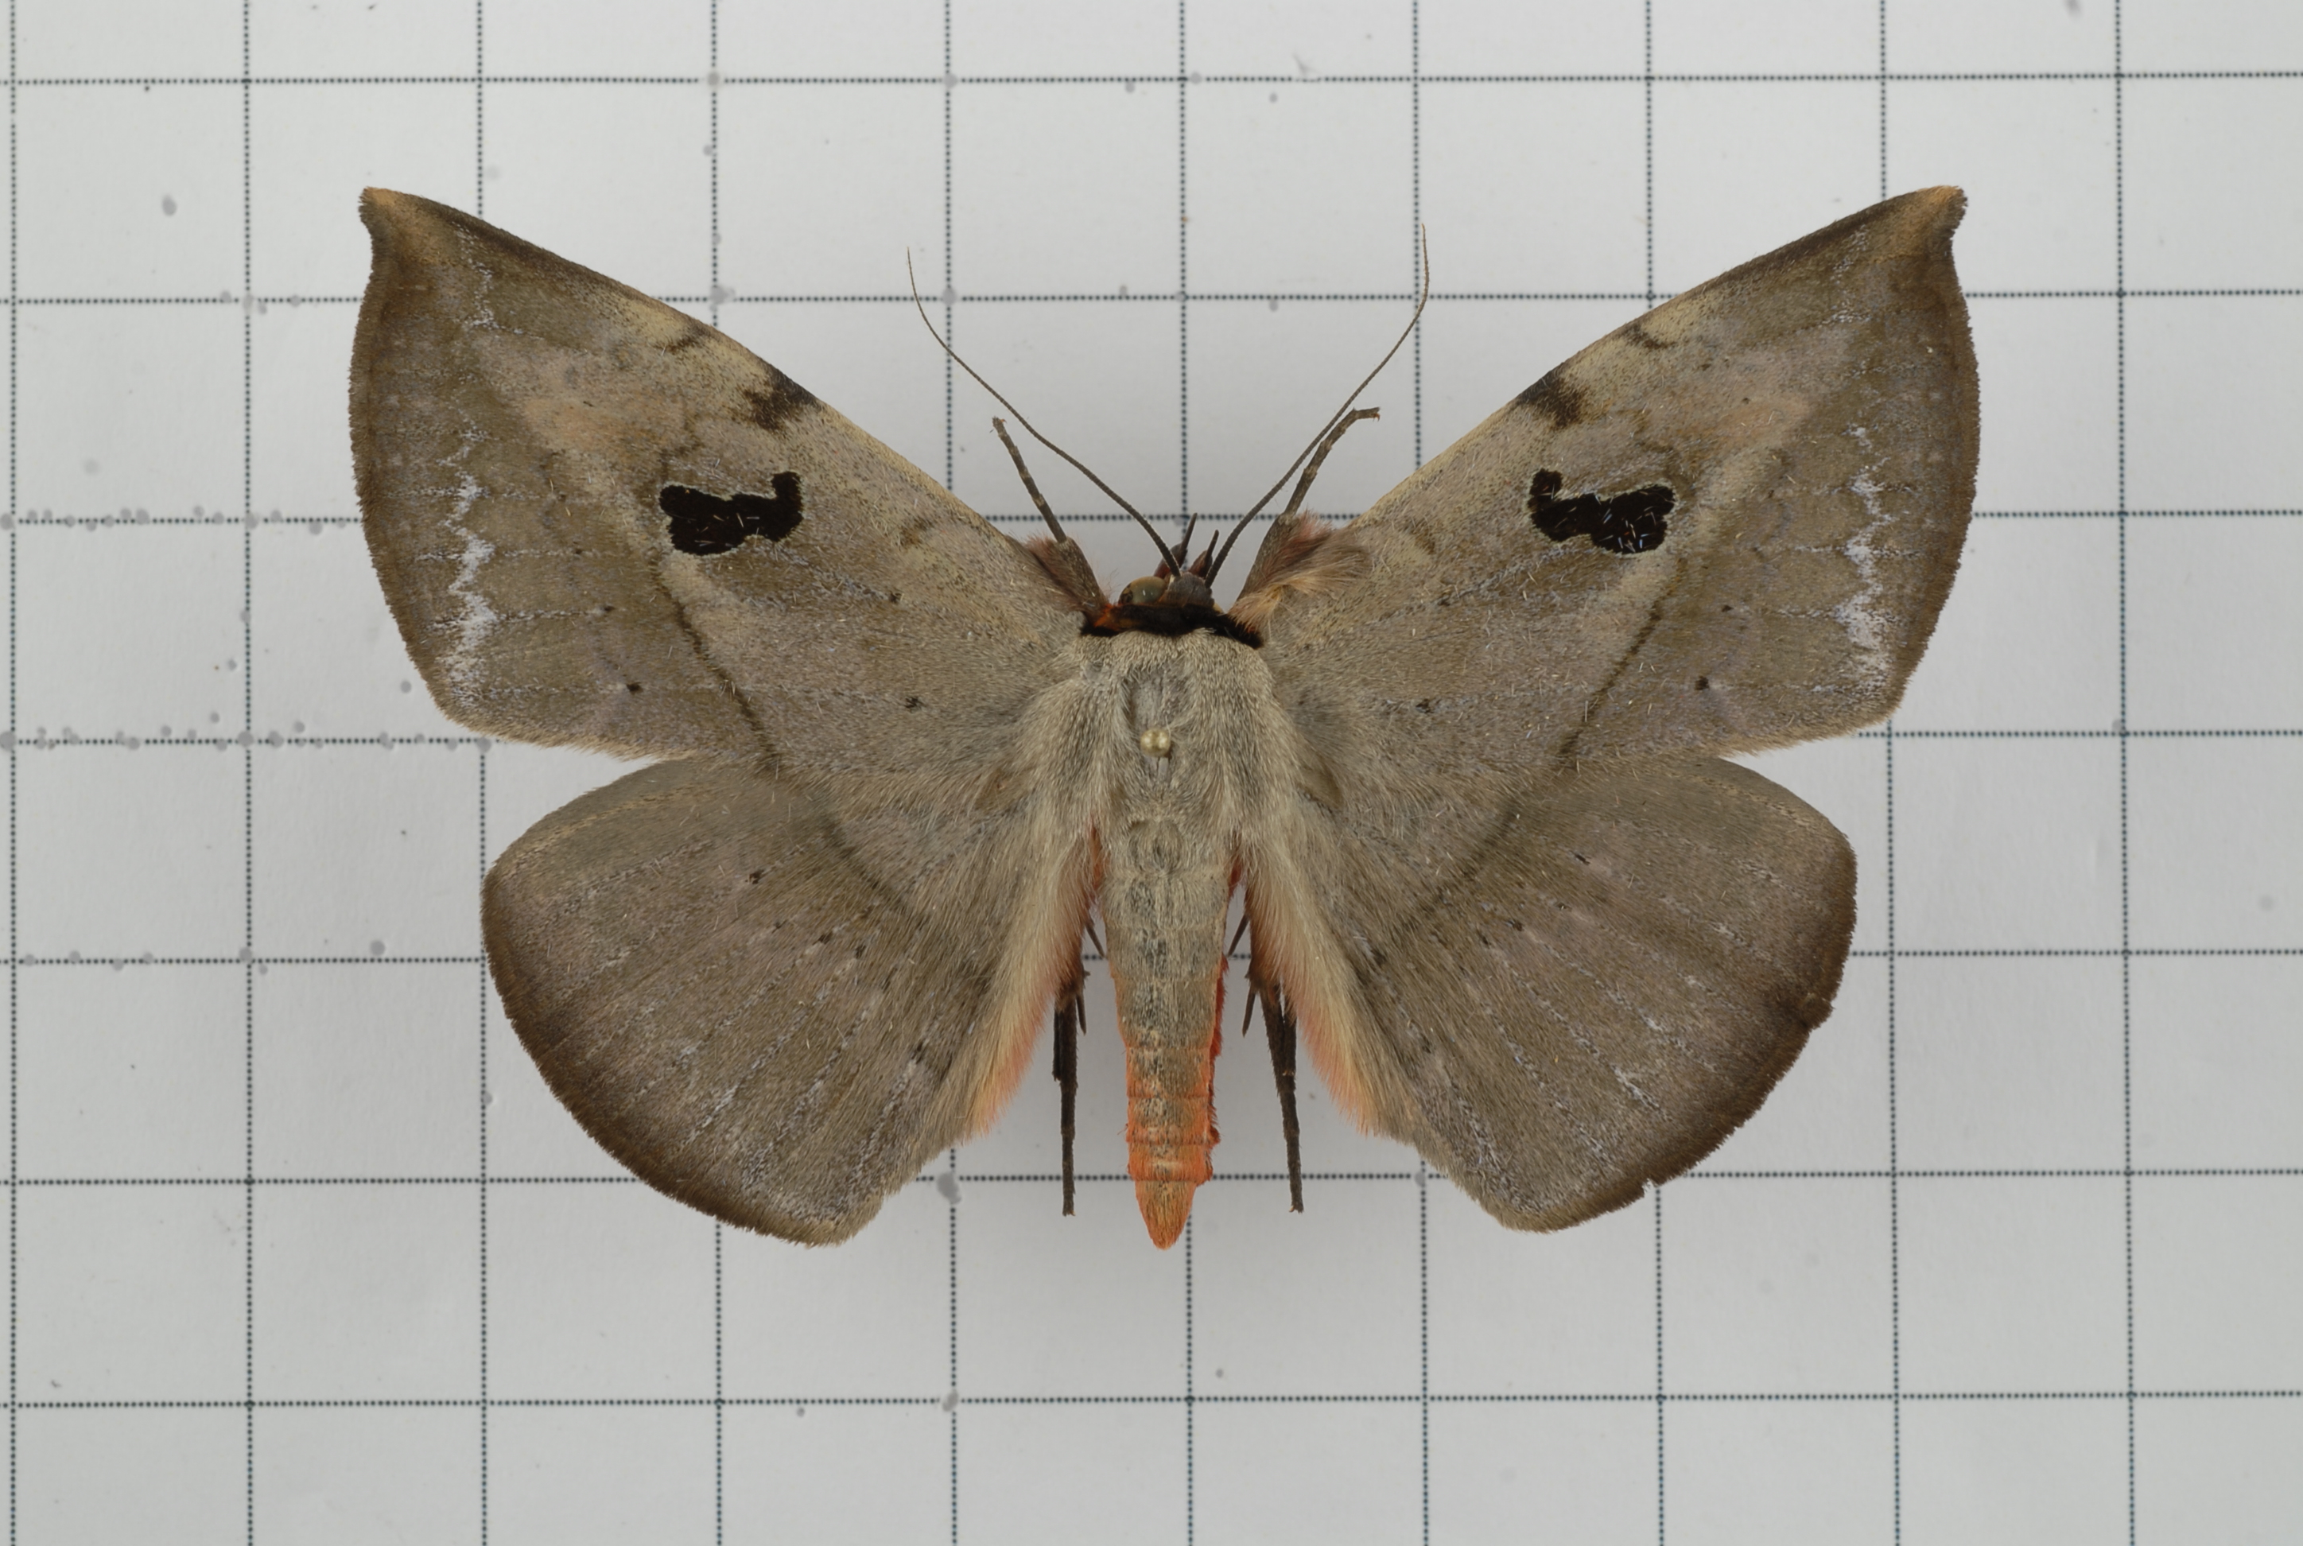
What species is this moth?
Hypopyra ossigera
